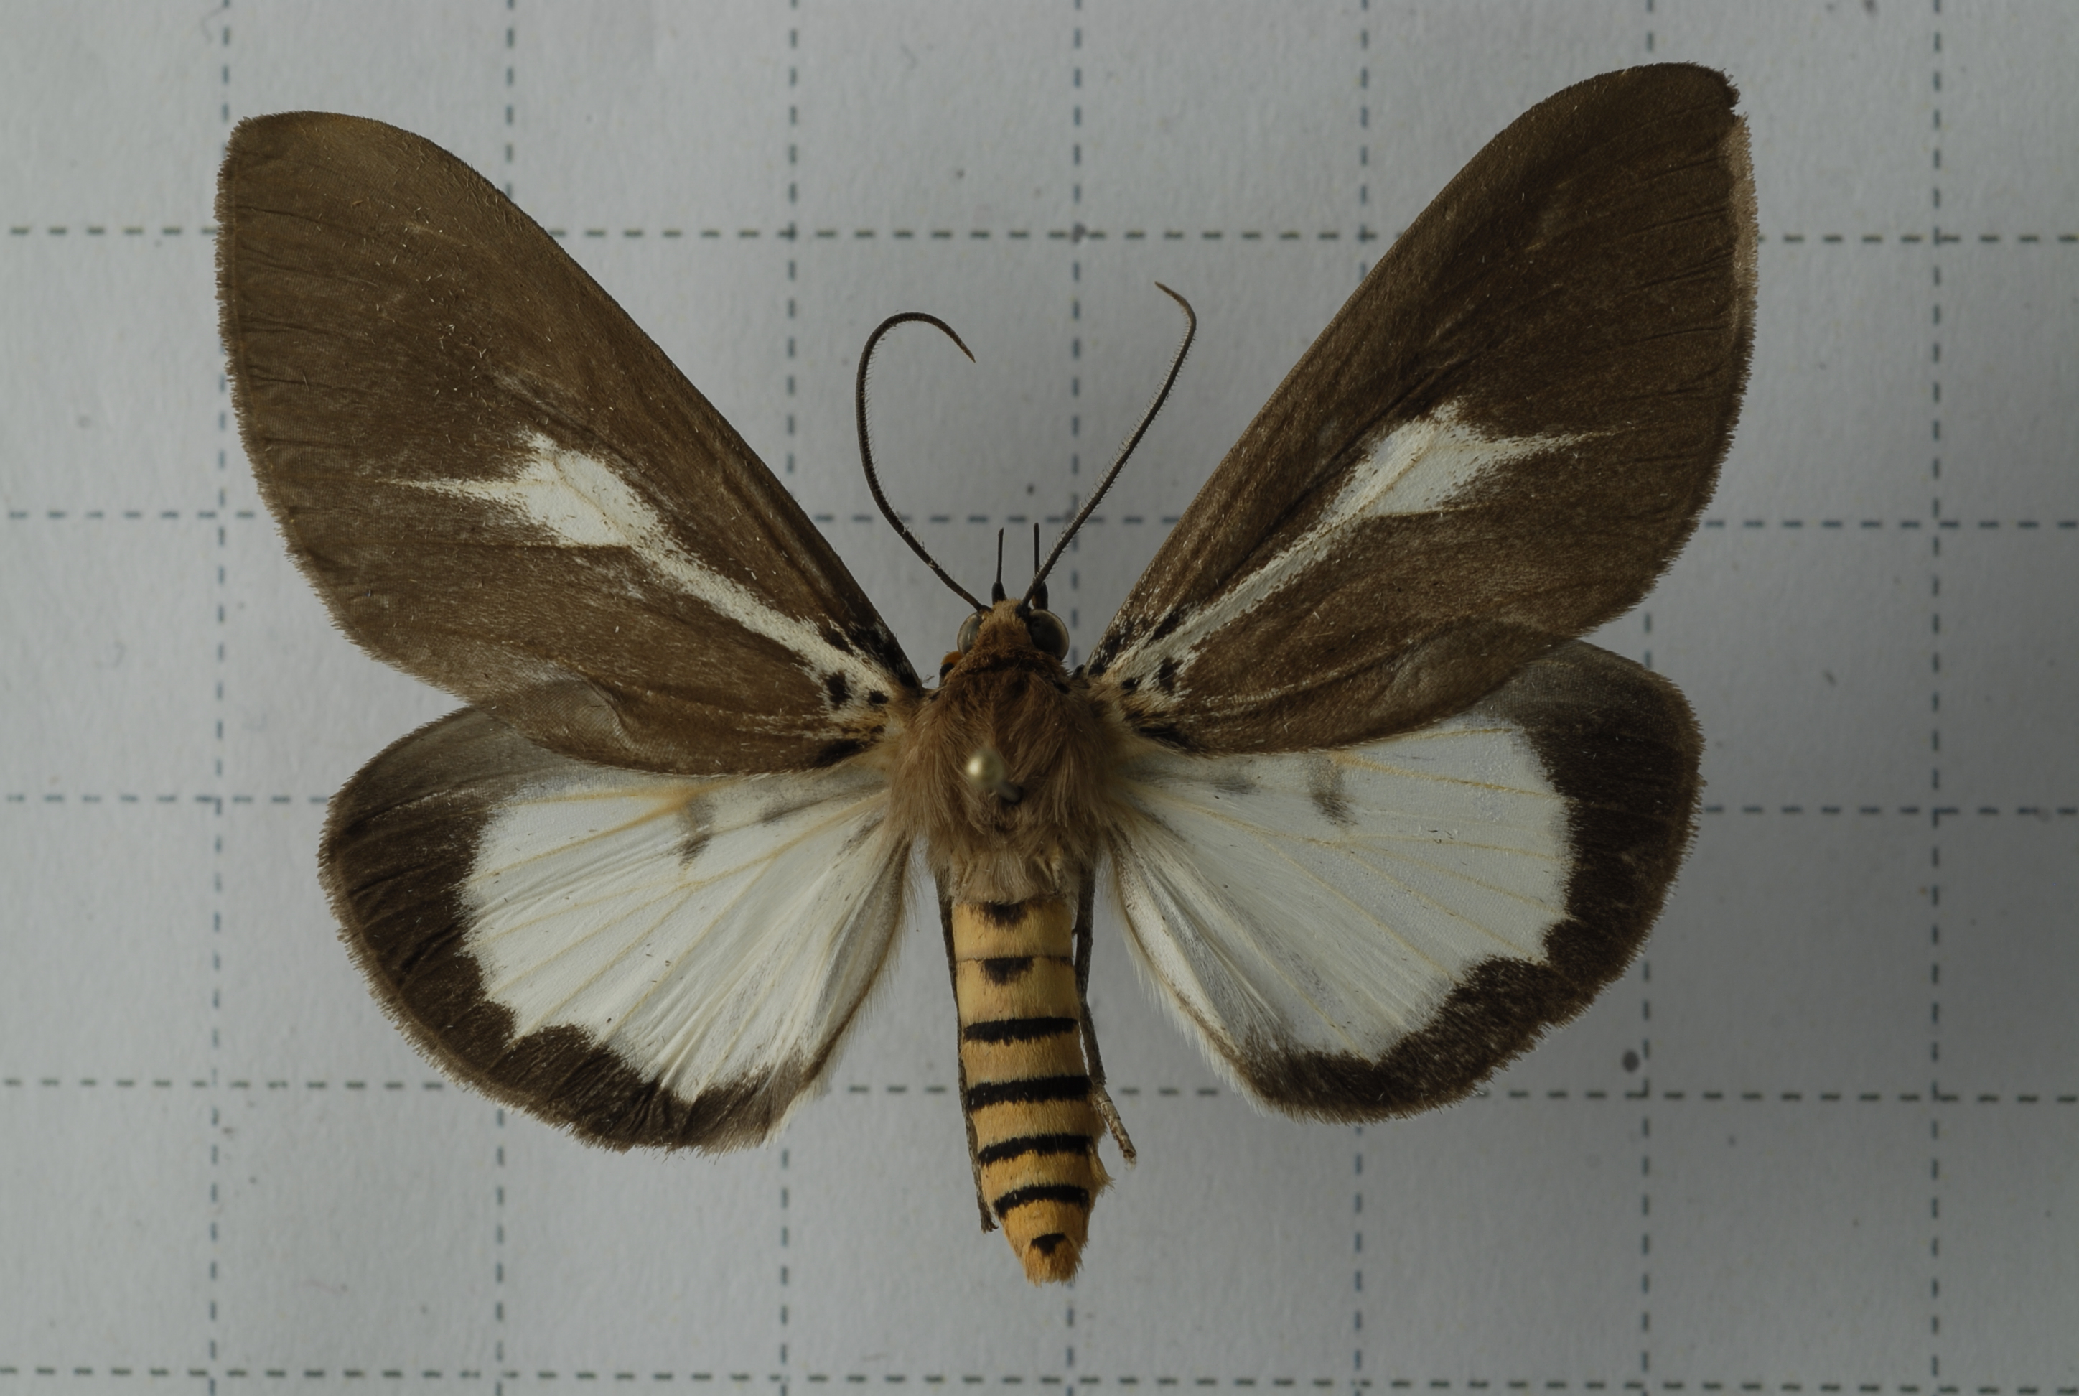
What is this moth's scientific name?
Asota heliconia zebrina
